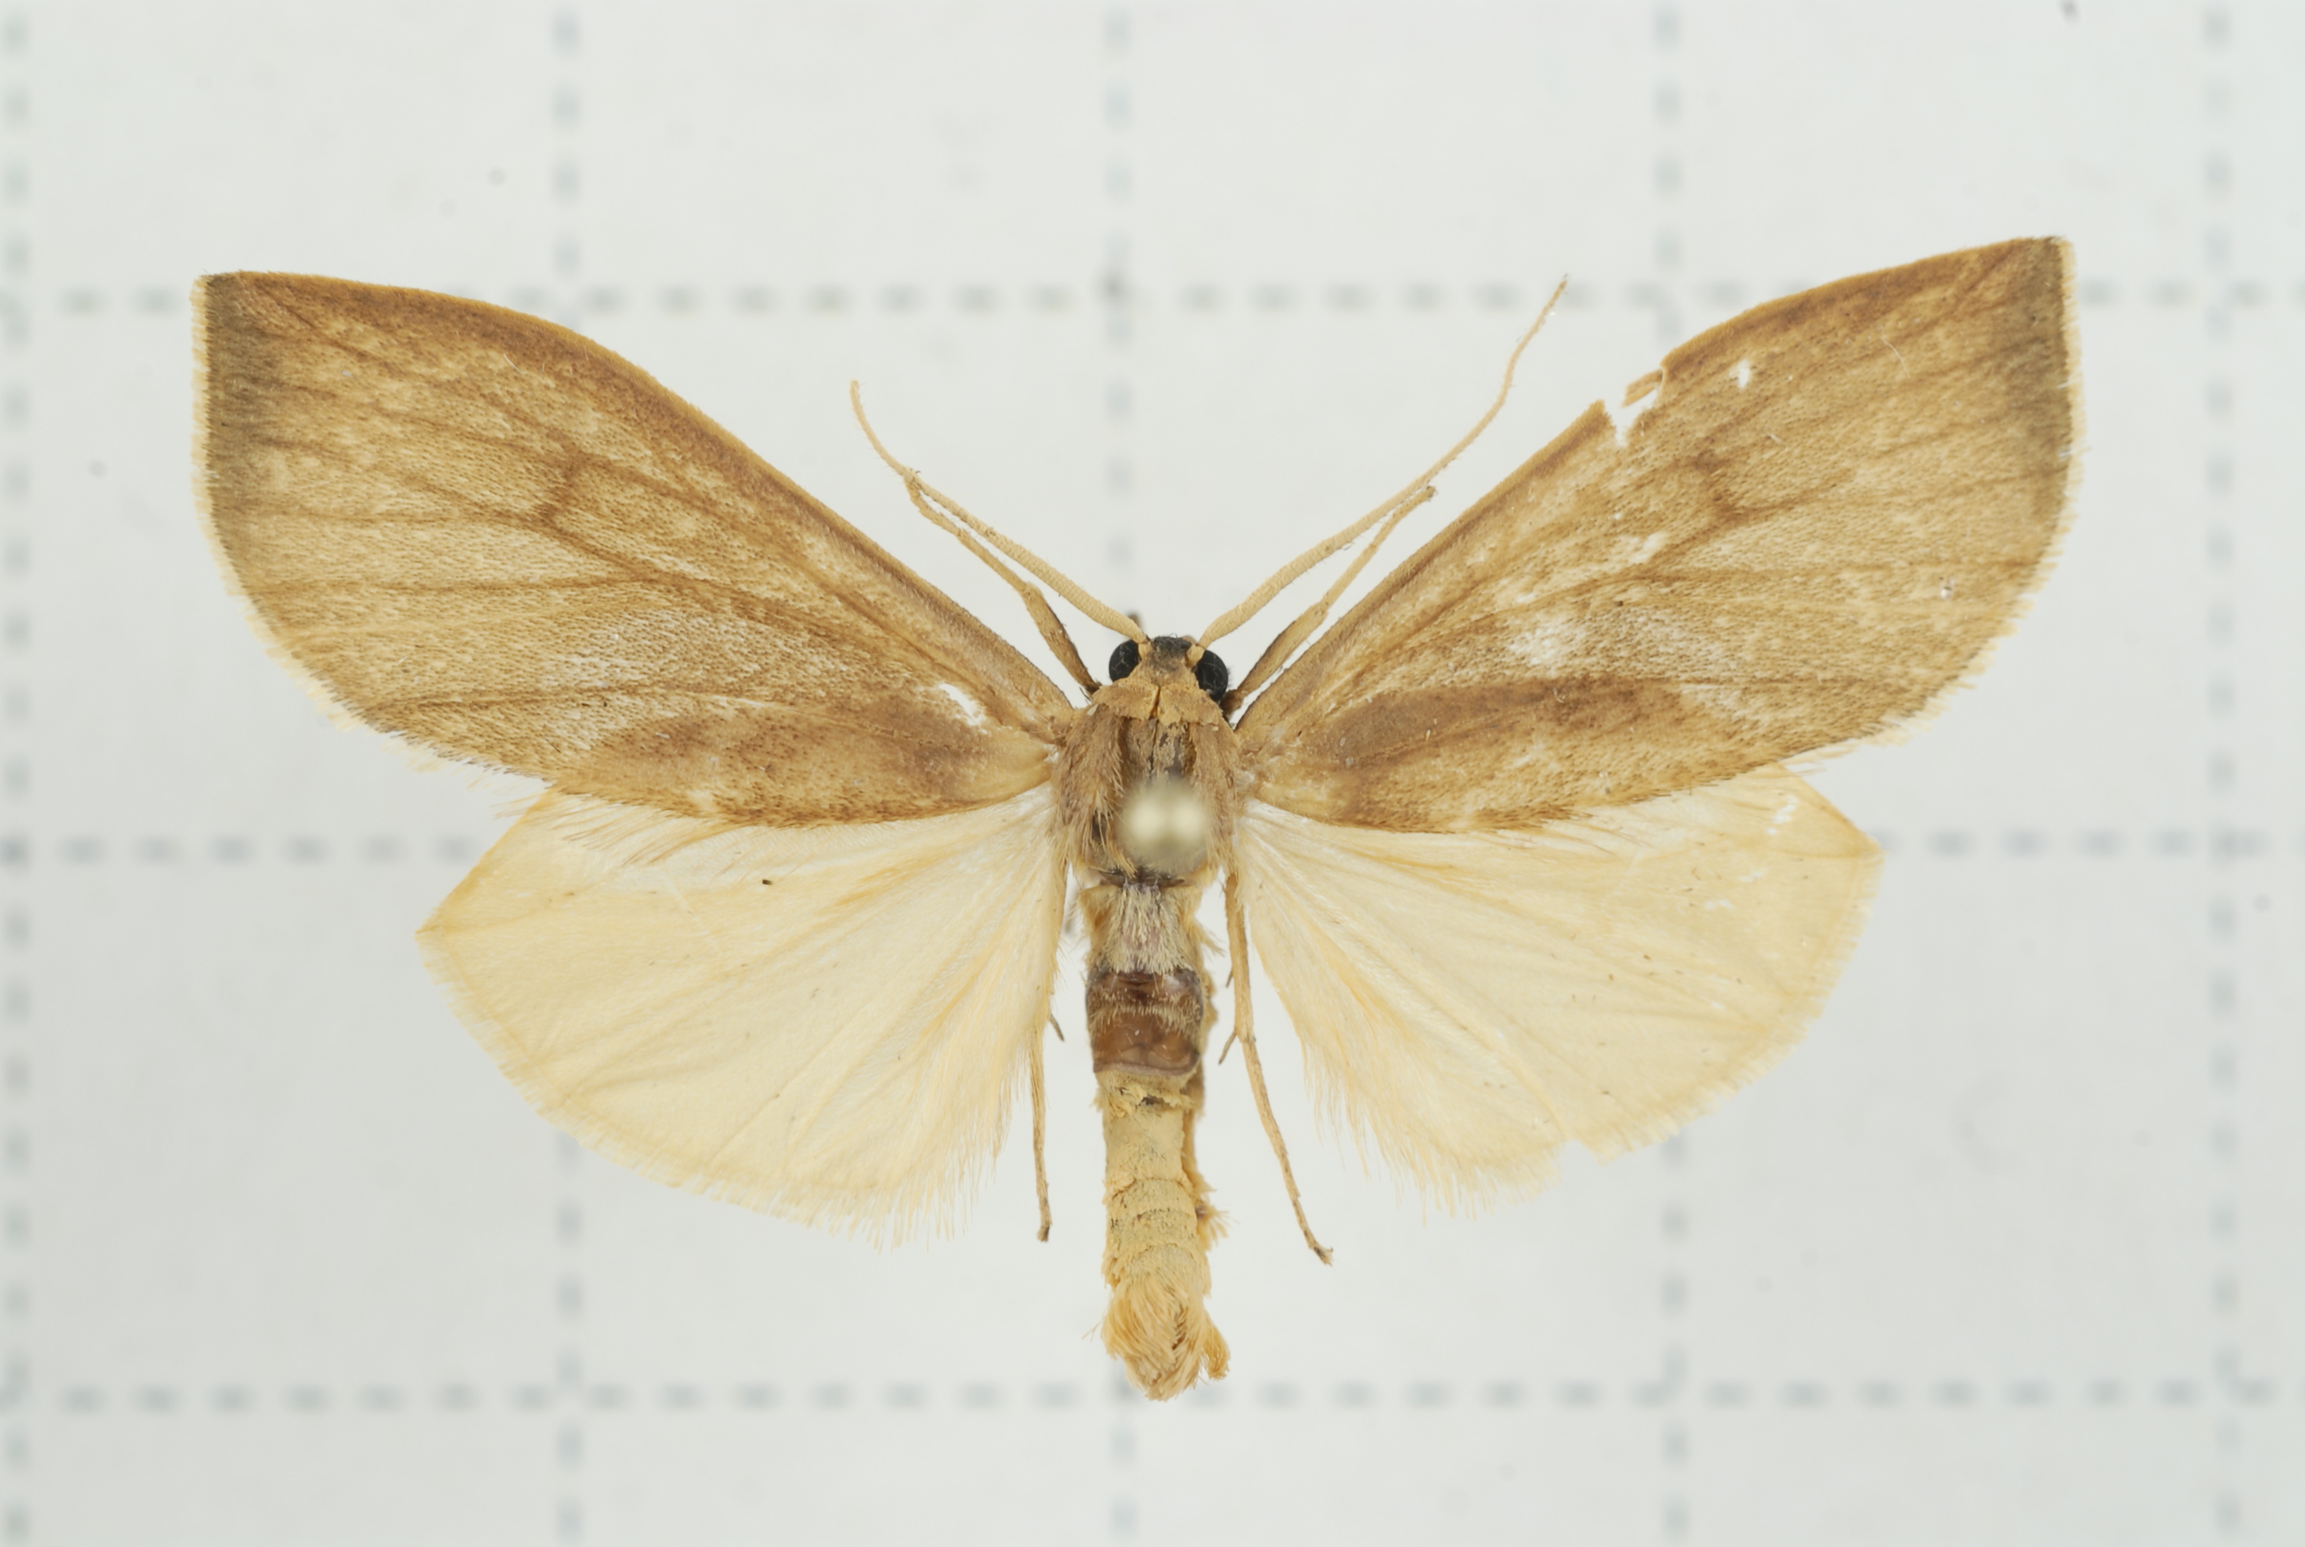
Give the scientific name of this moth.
Nishada formosibia
